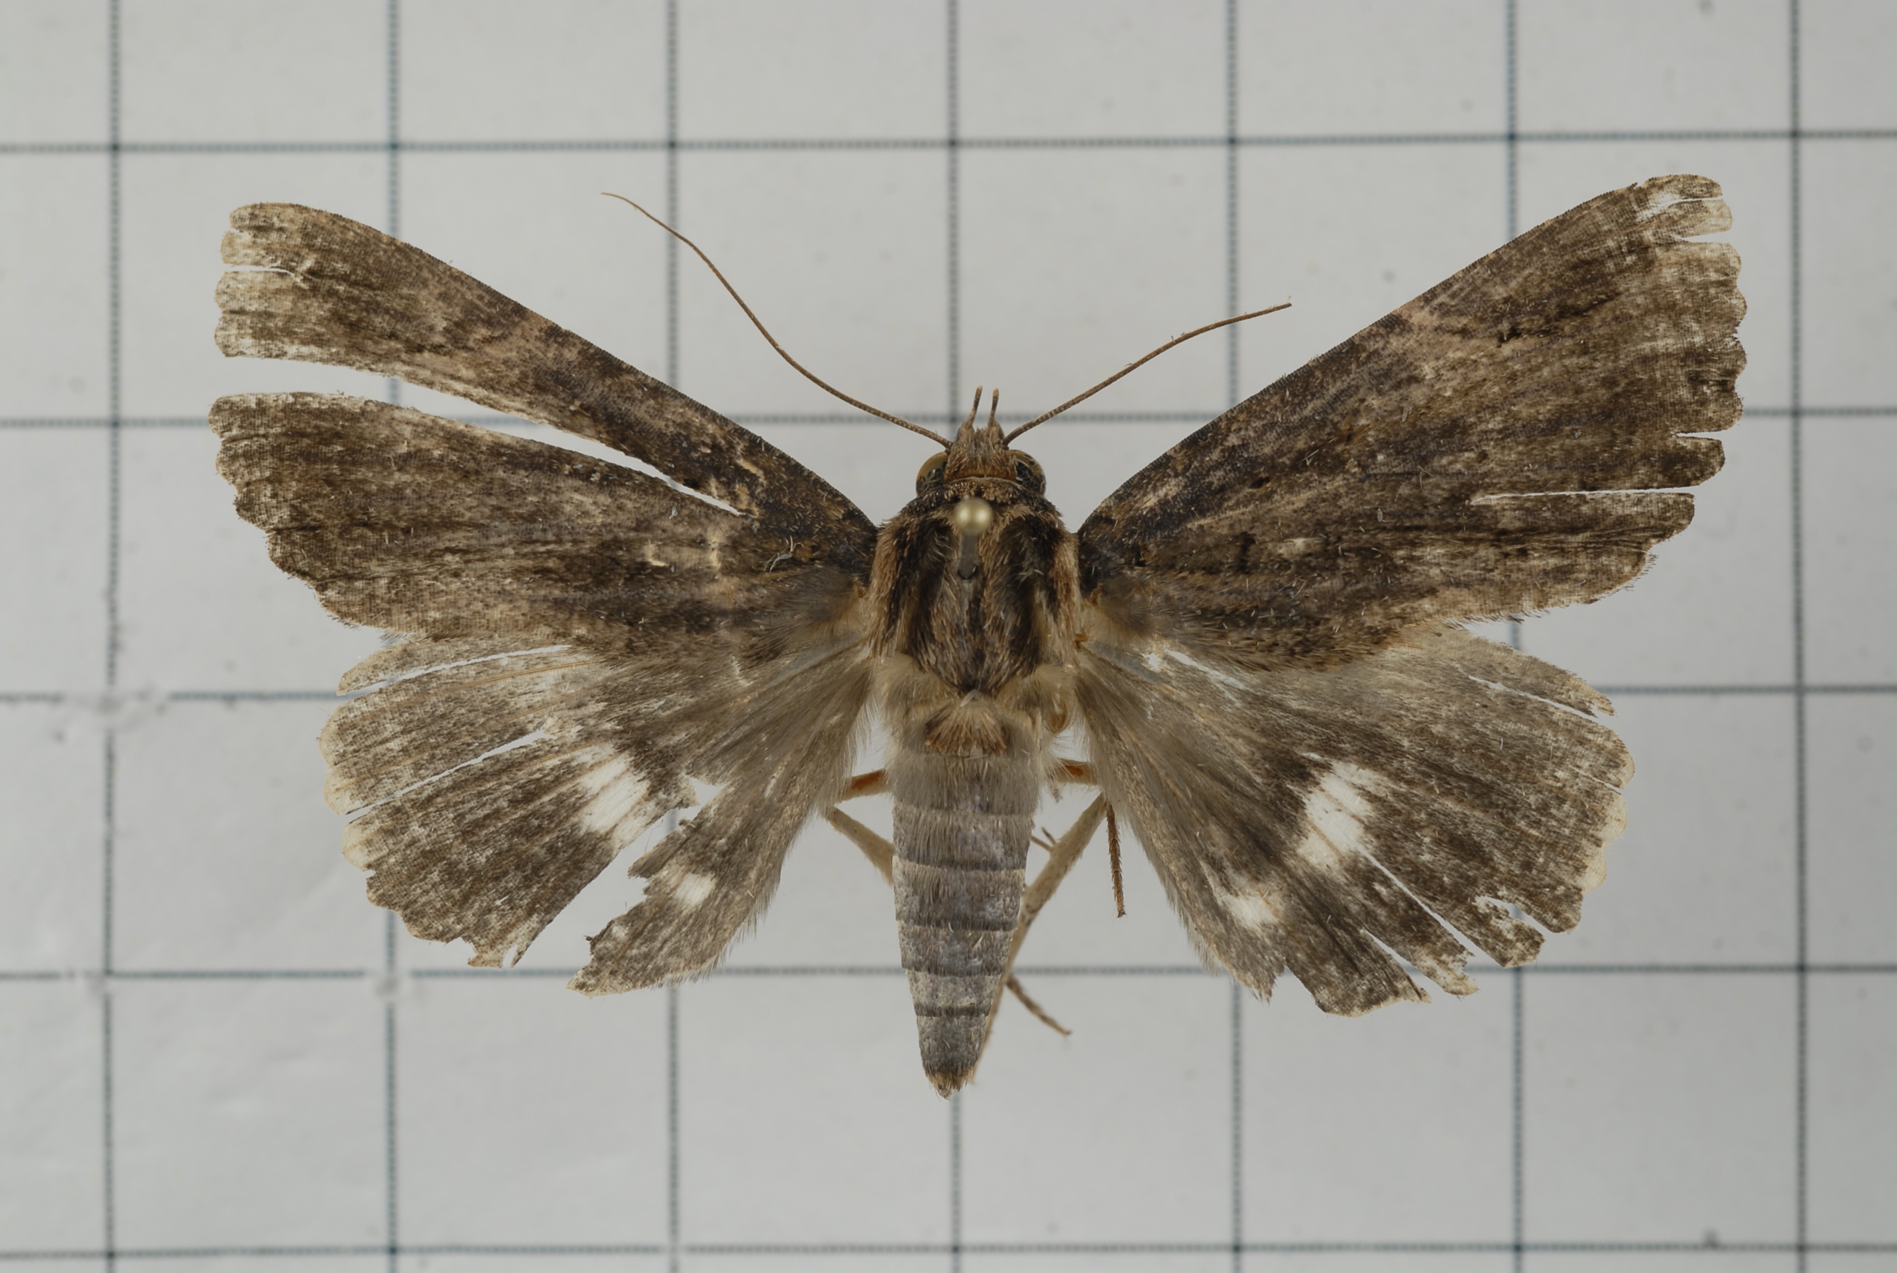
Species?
Ercheia cyllaria
